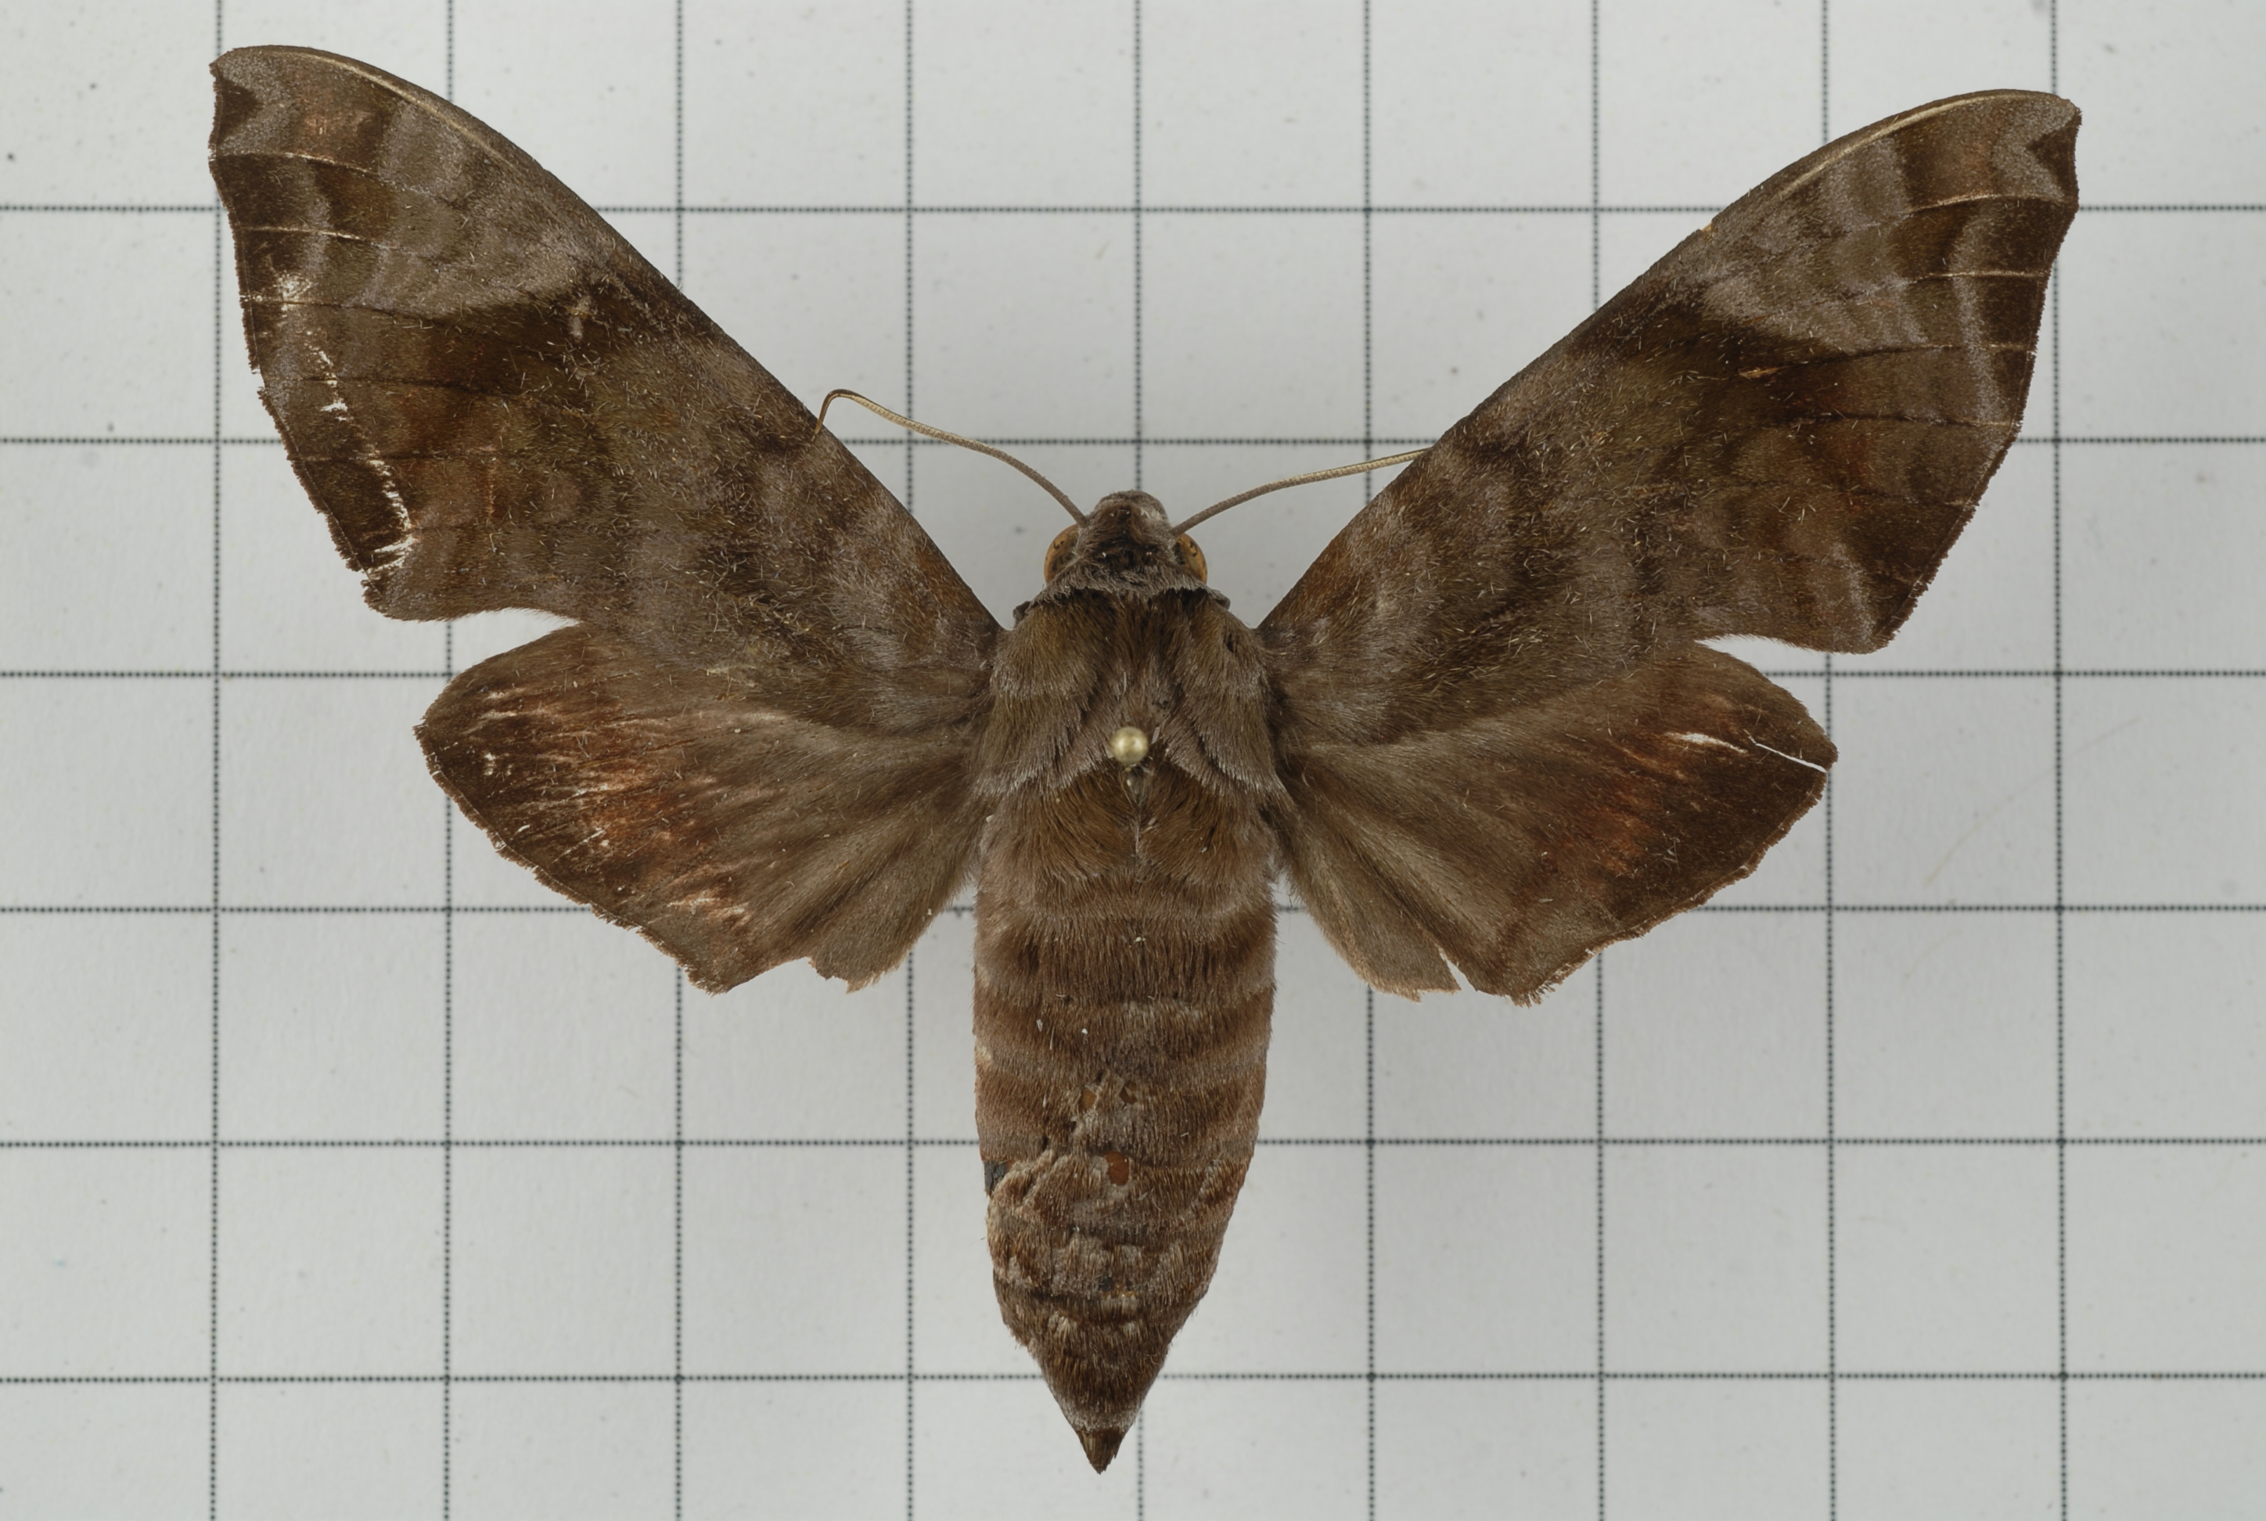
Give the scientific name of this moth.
Acosmeryx castanea
